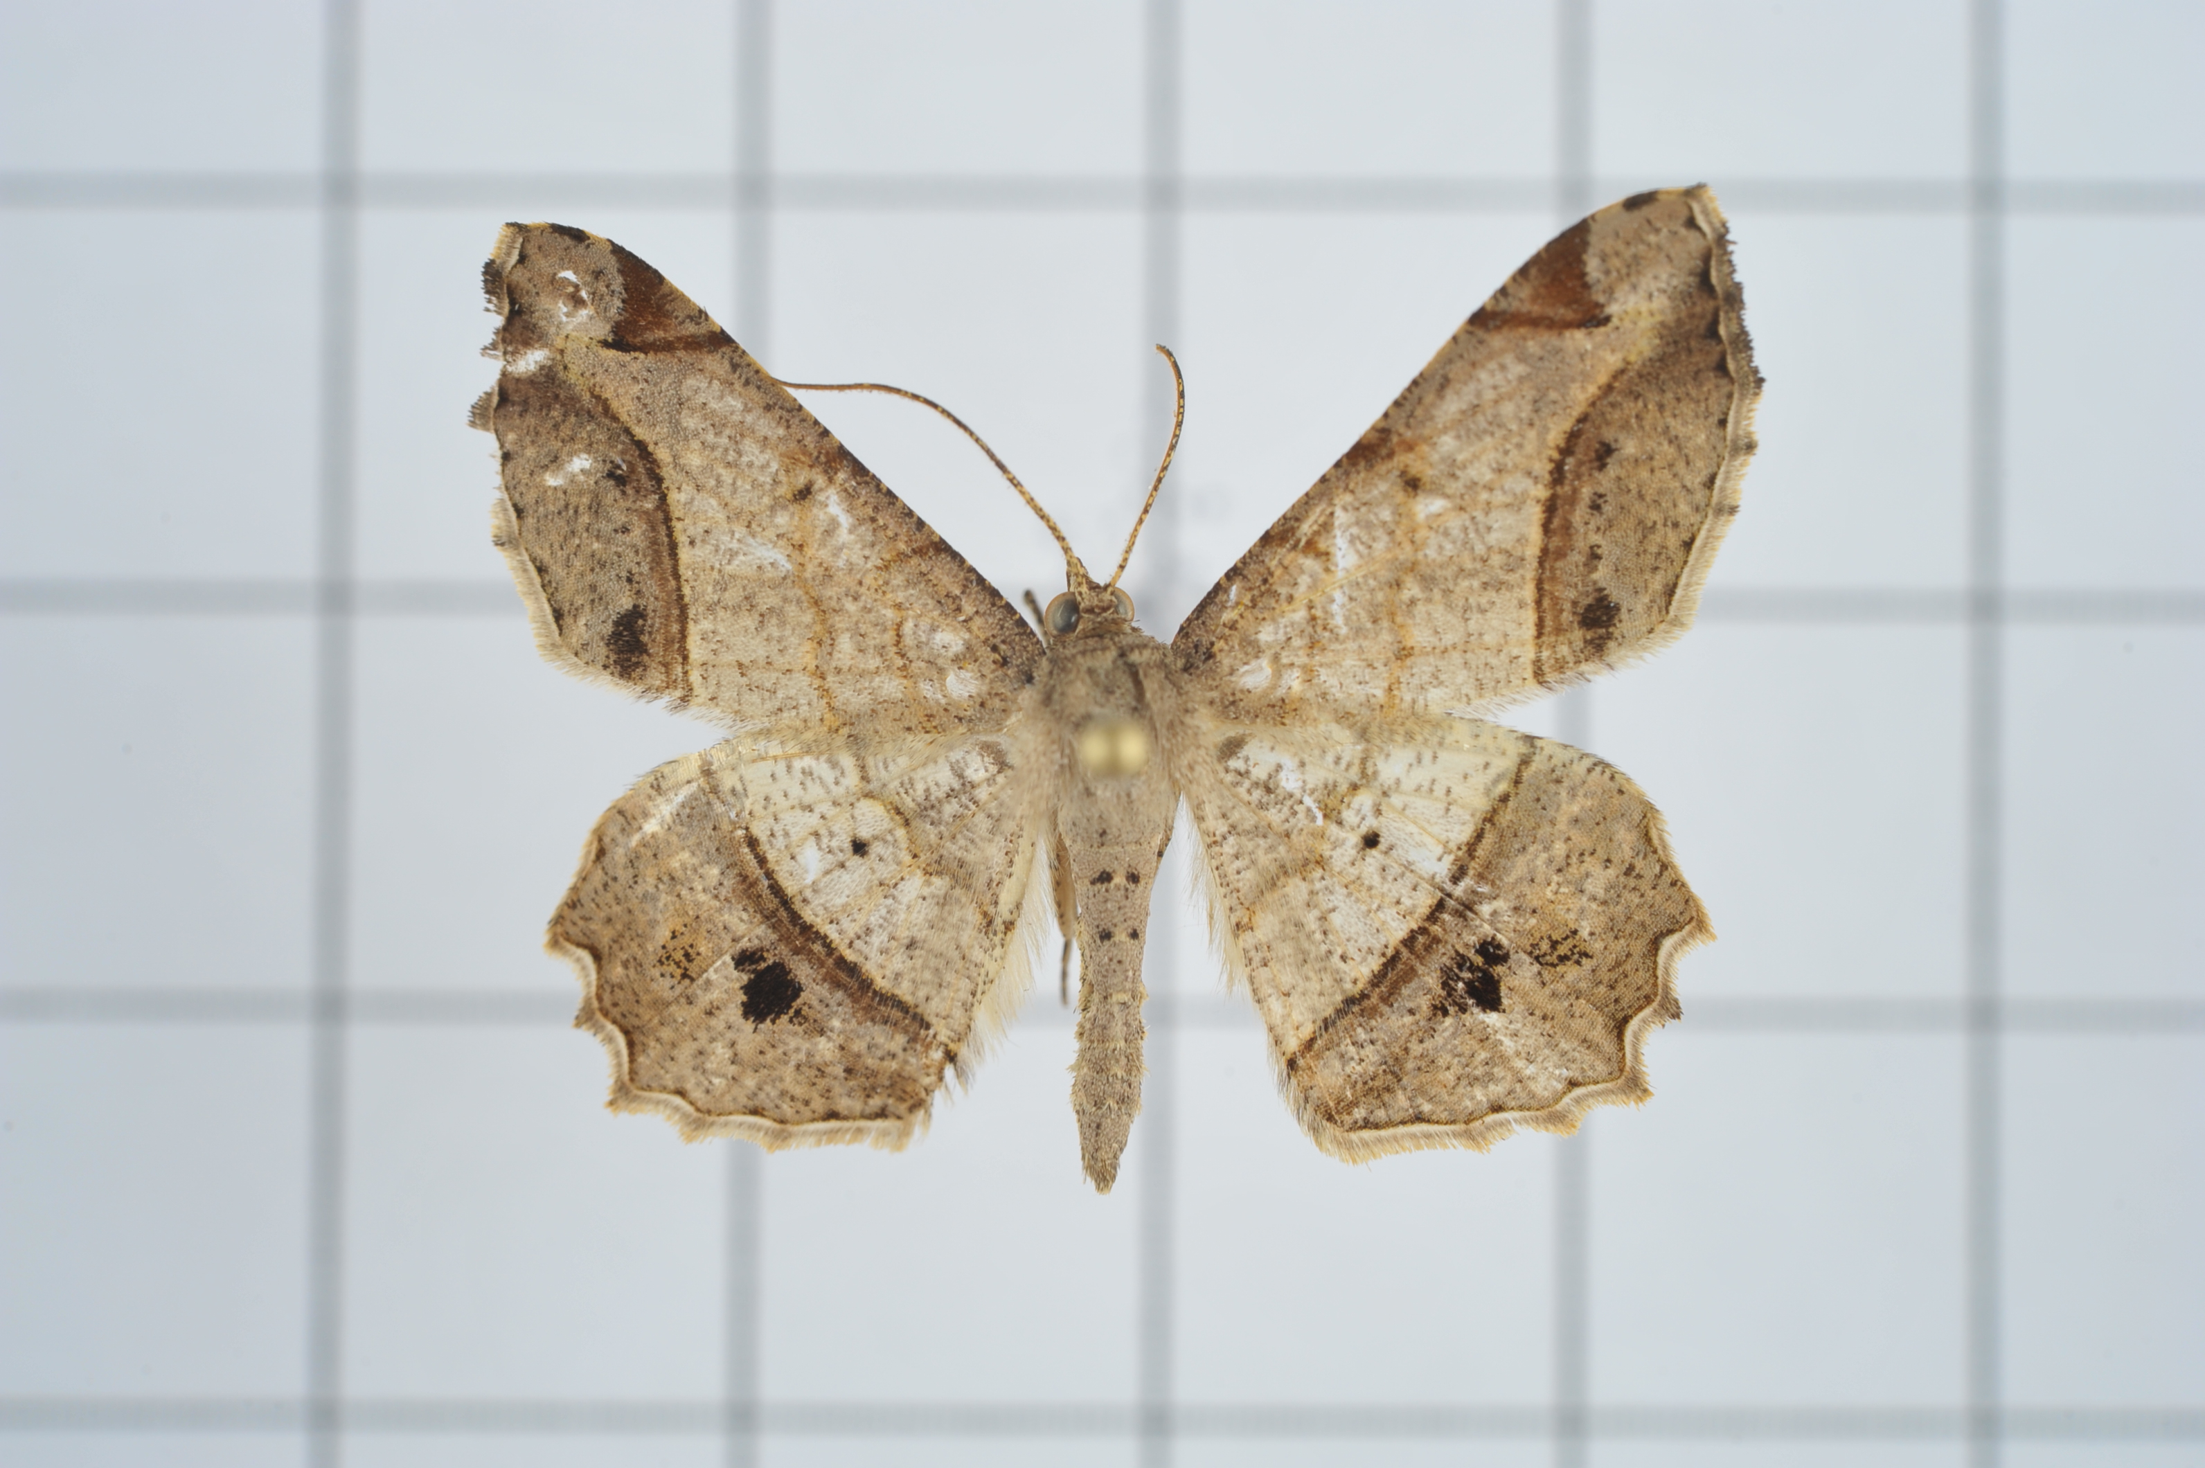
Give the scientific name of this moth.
Chiasmia intermediaria
